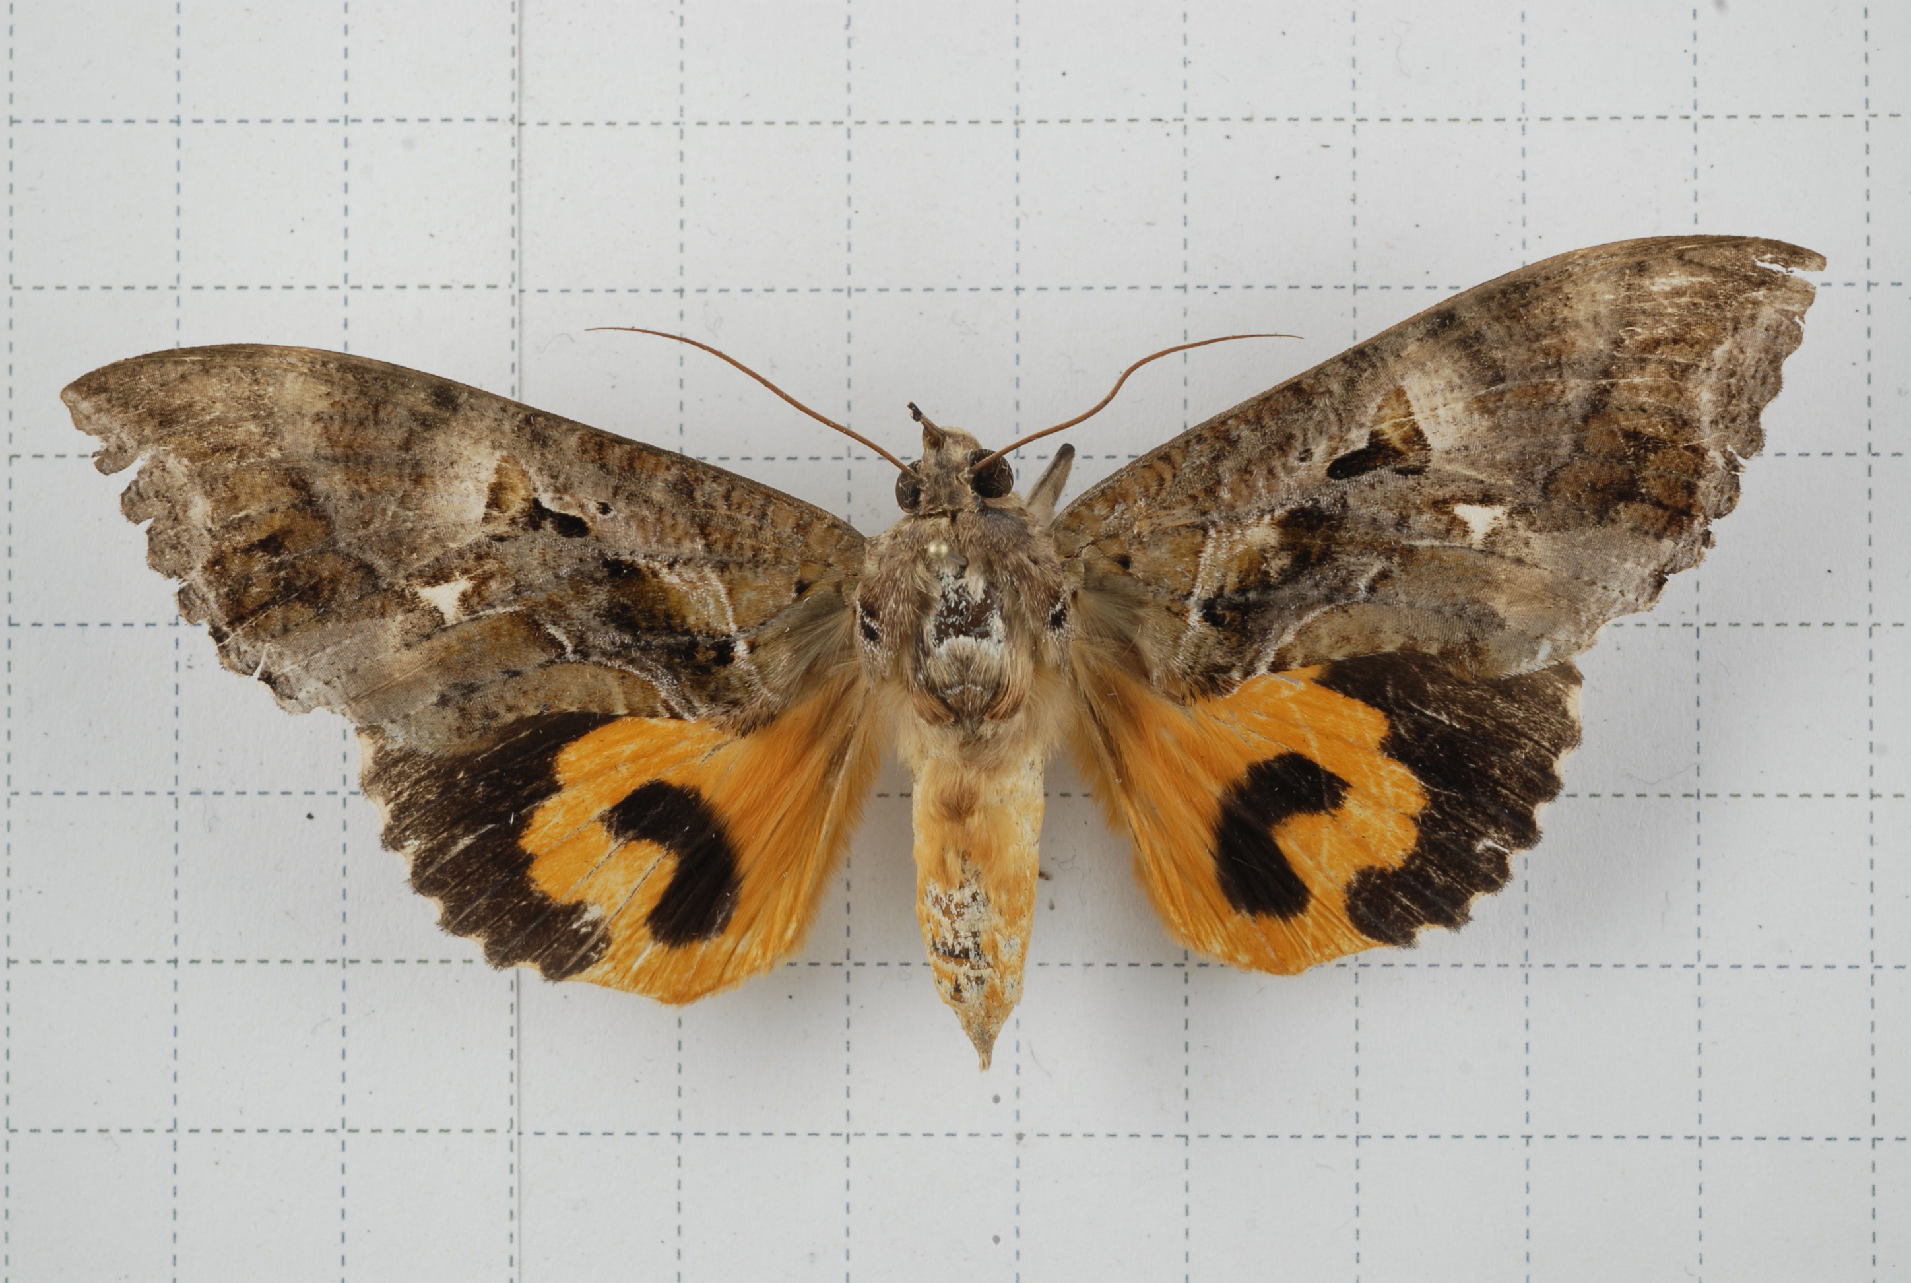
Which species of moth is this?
Eudocima phalonia
